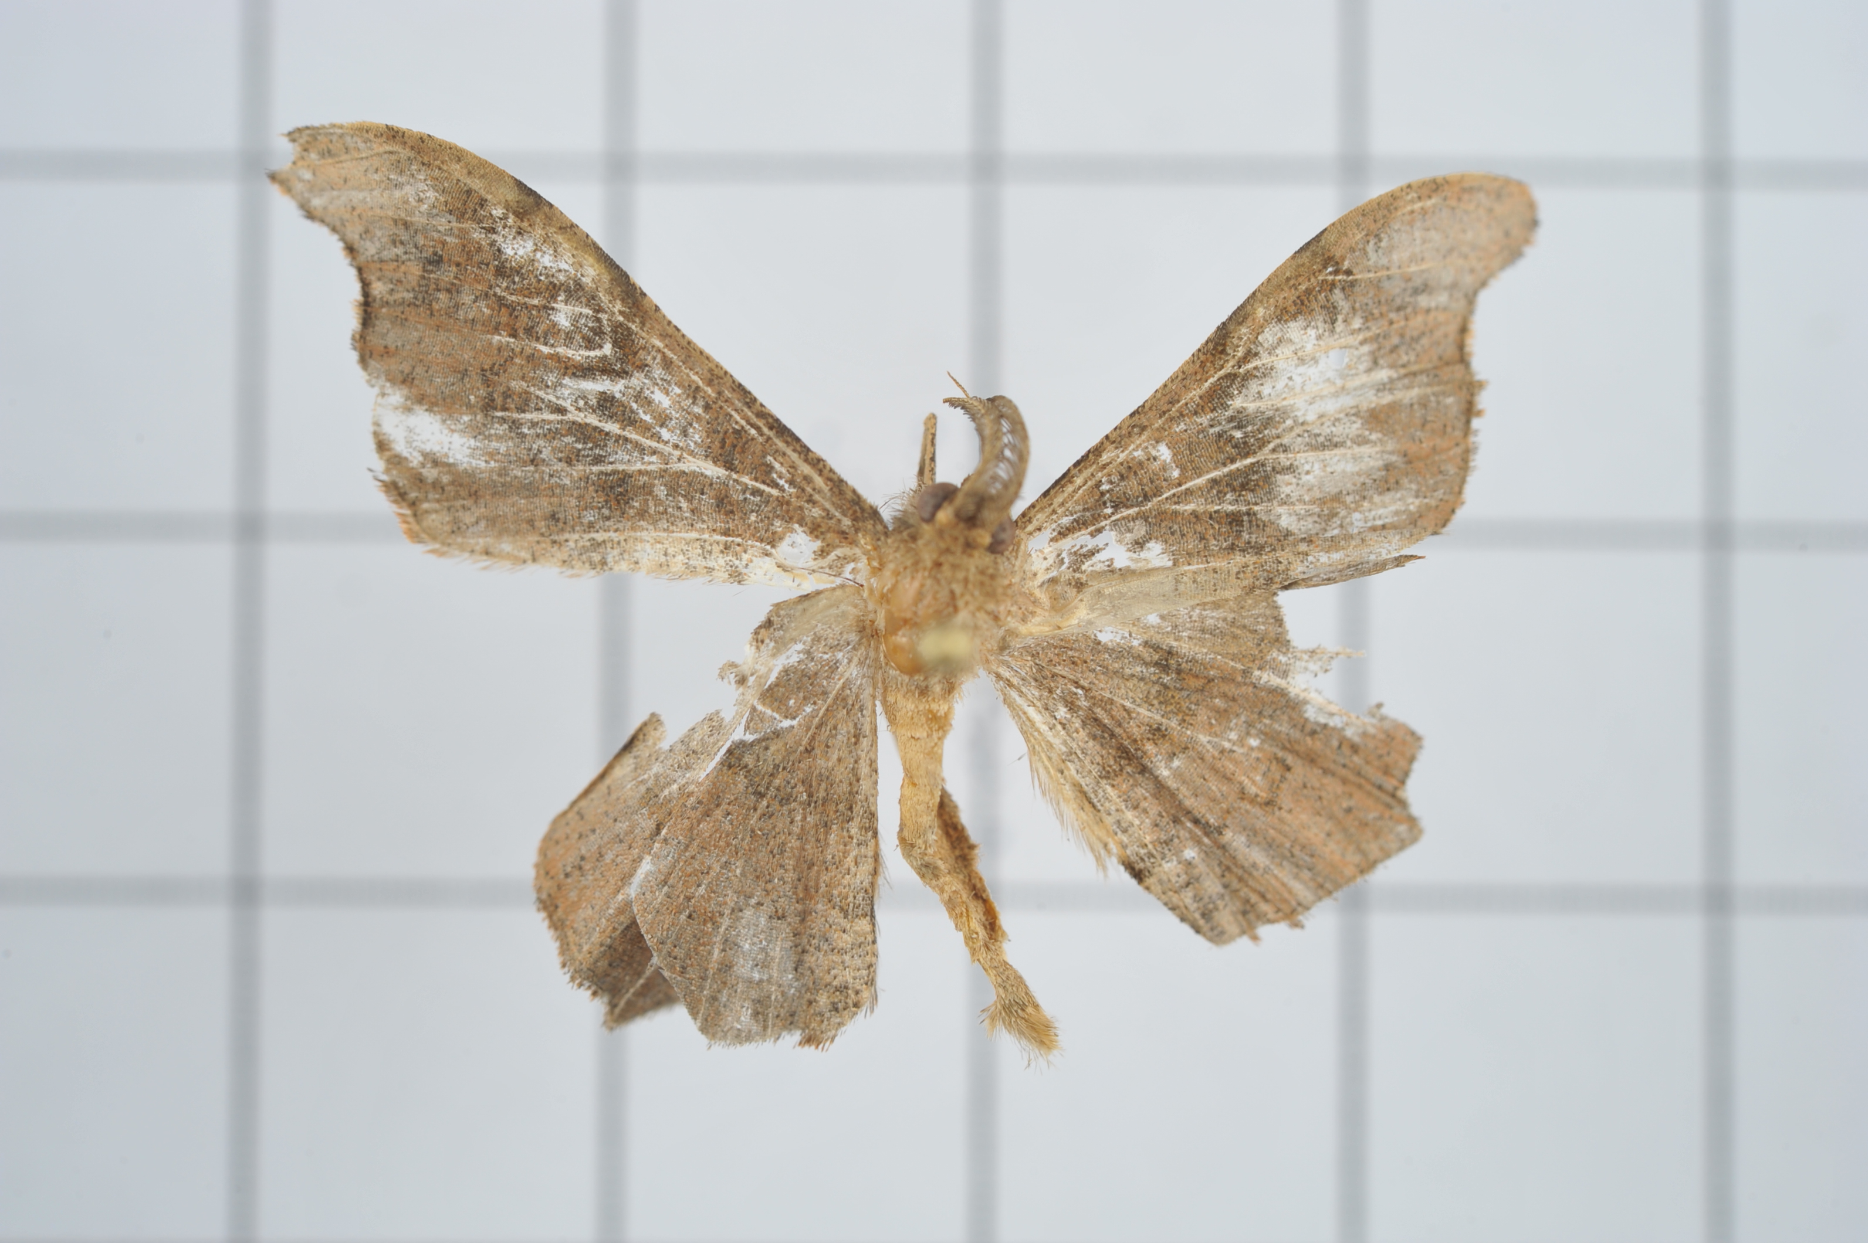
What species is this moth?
Hyposidra talaca talaca
